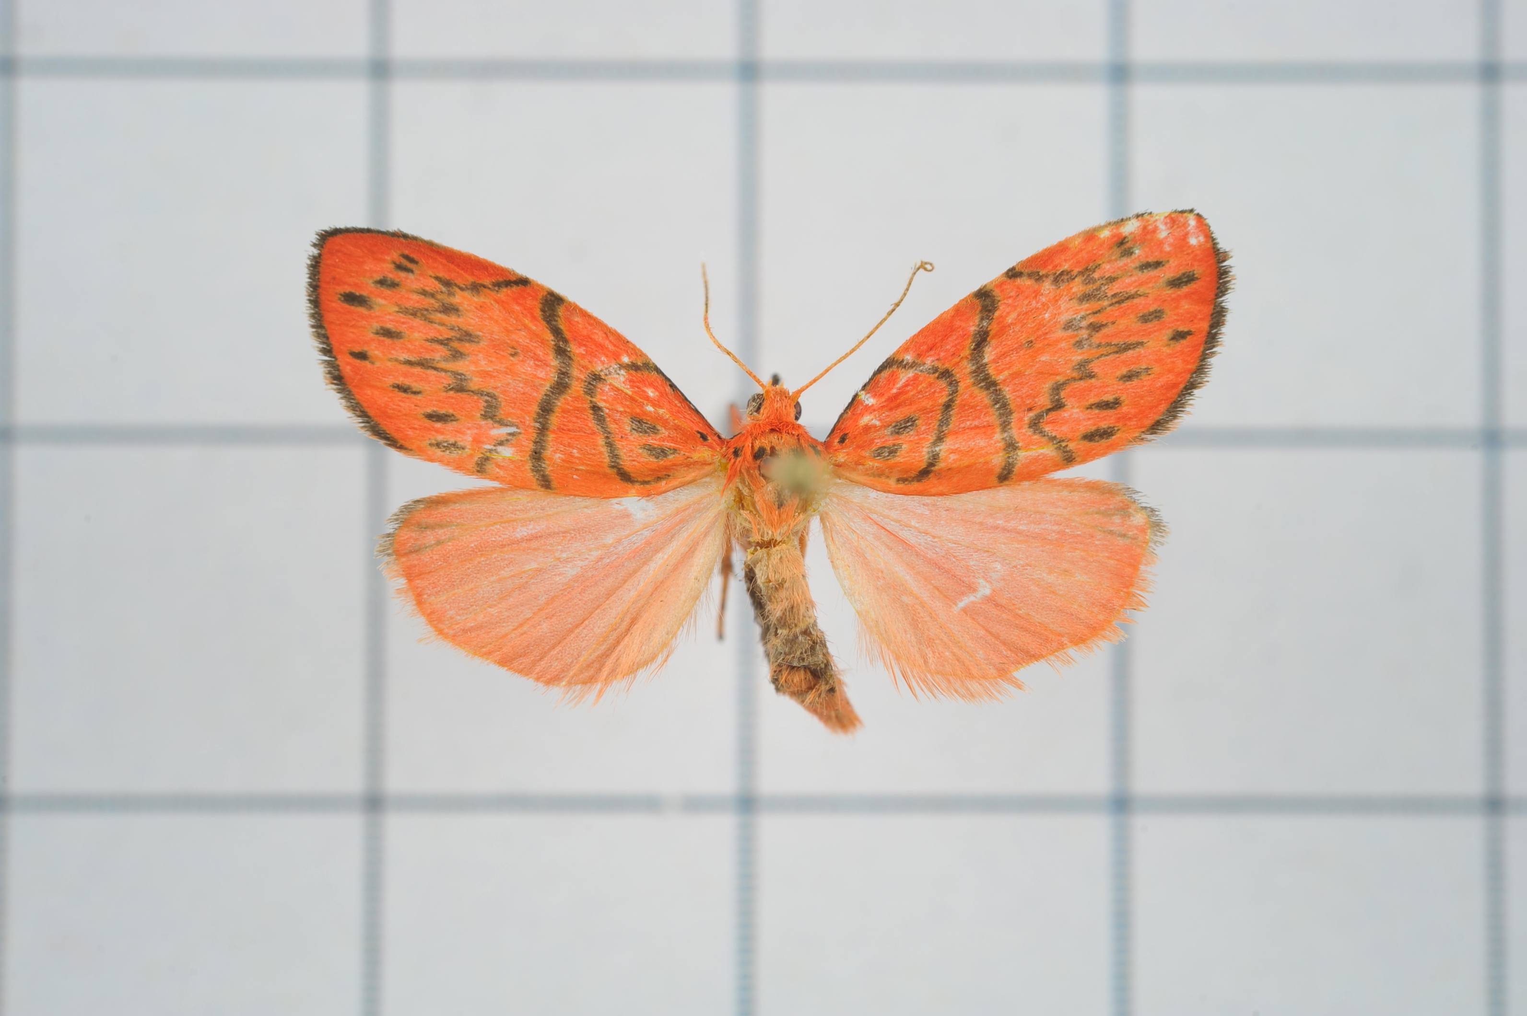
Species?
Aberrasine lichenshihi
